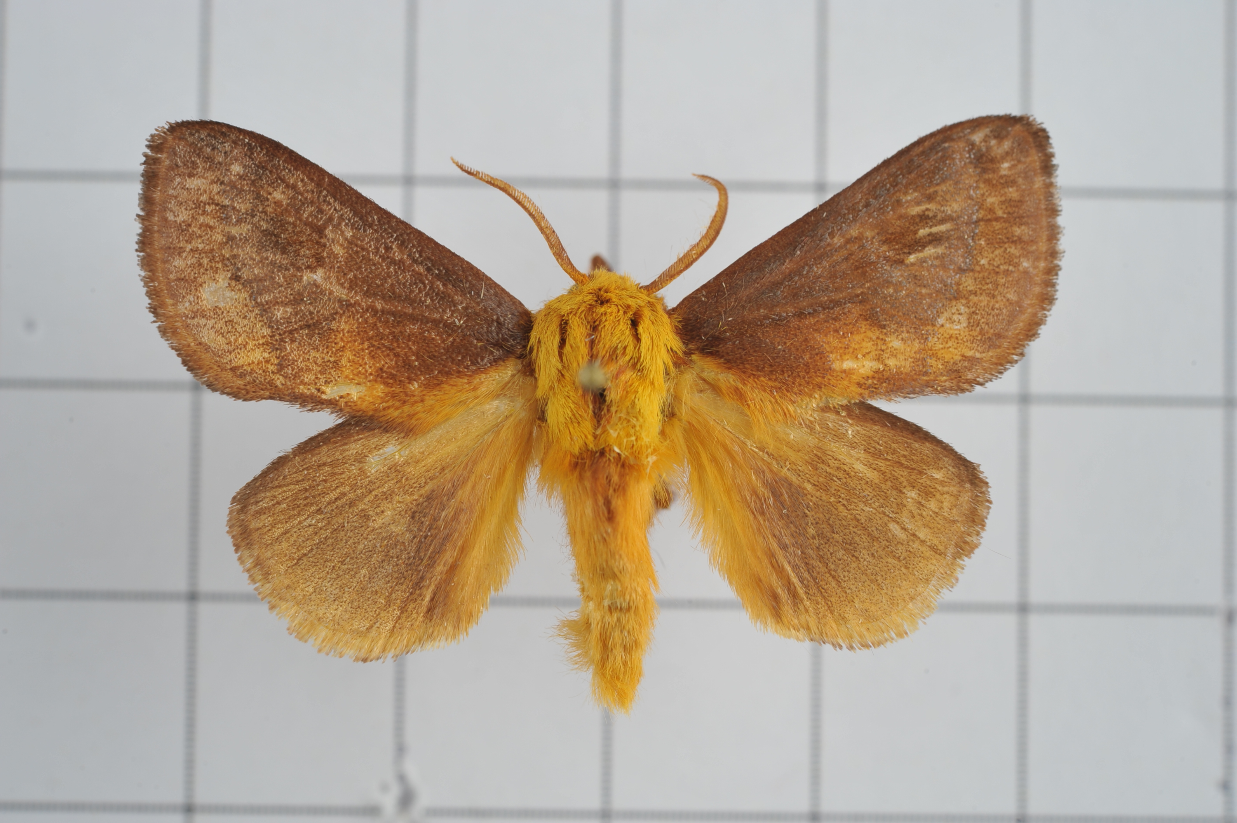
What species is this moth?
Narosoideus flavidorsalis
